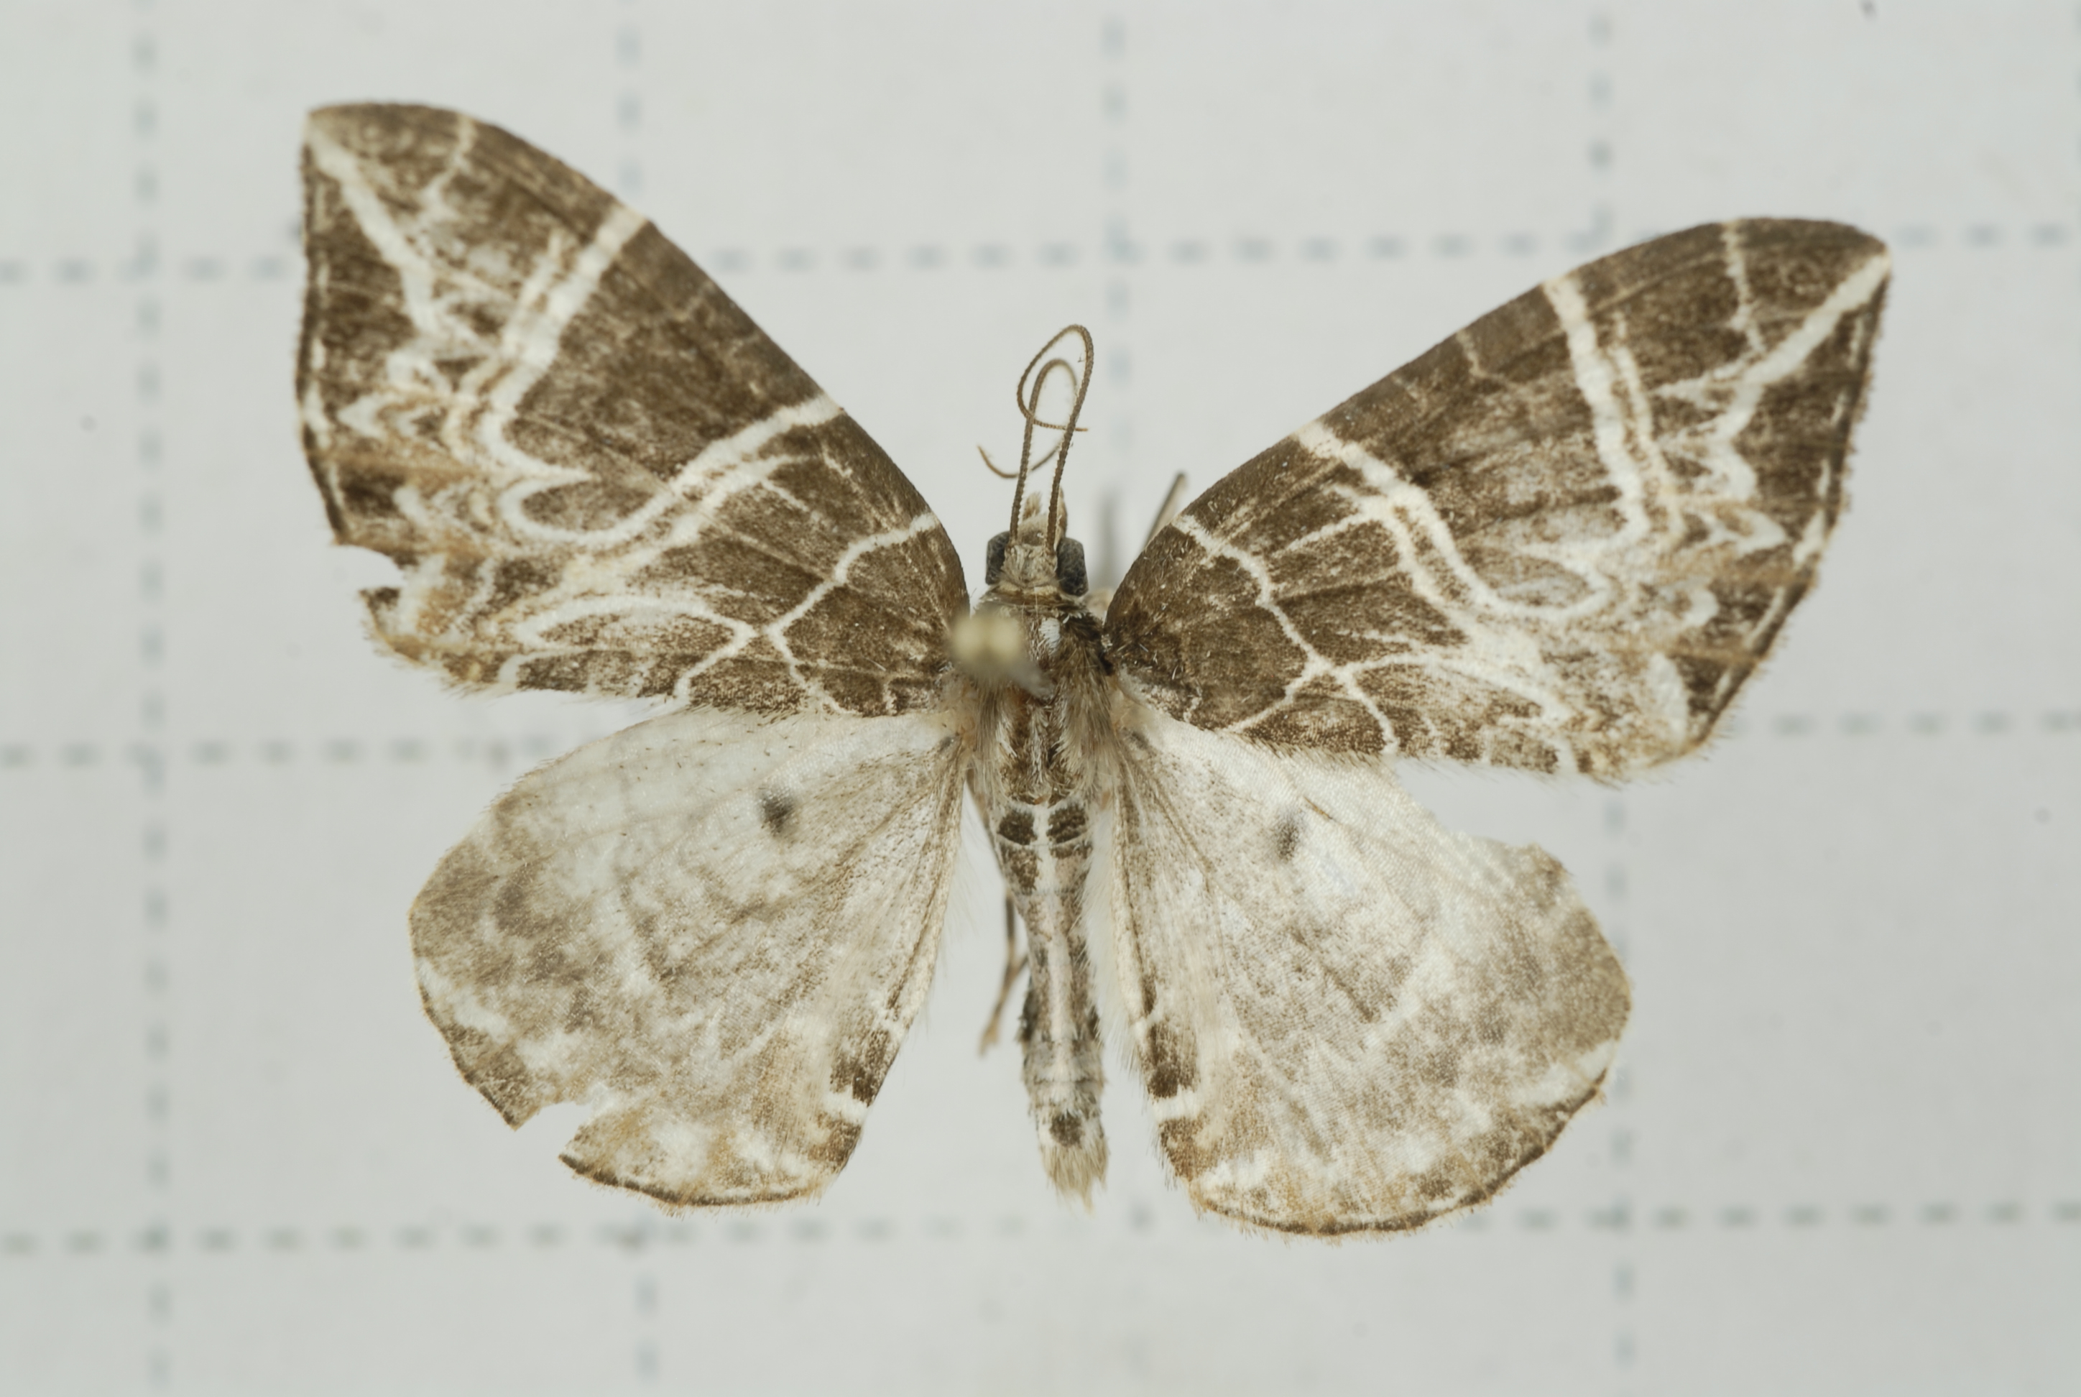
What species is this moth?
Ecliptopera delecta
